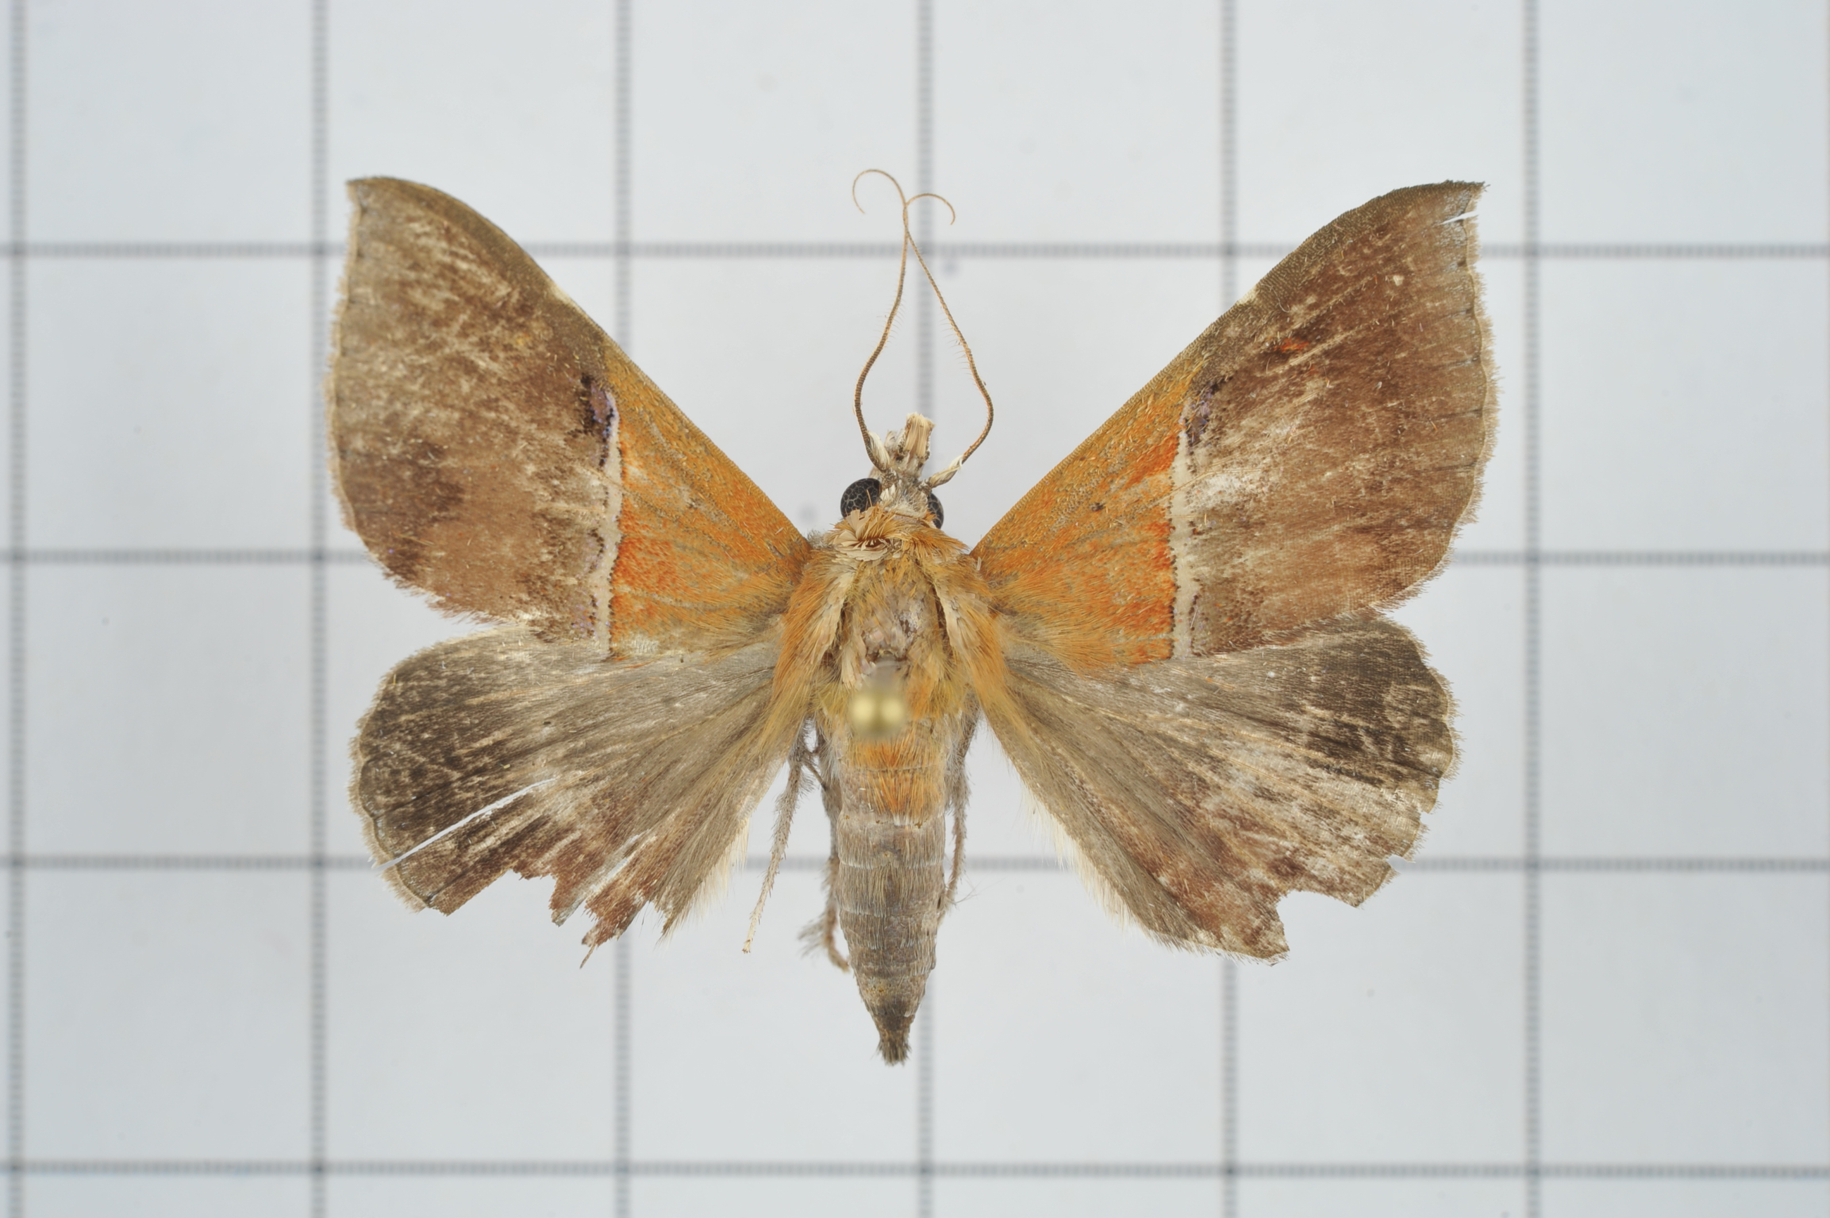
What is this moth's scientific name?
Sympis rufibasis
